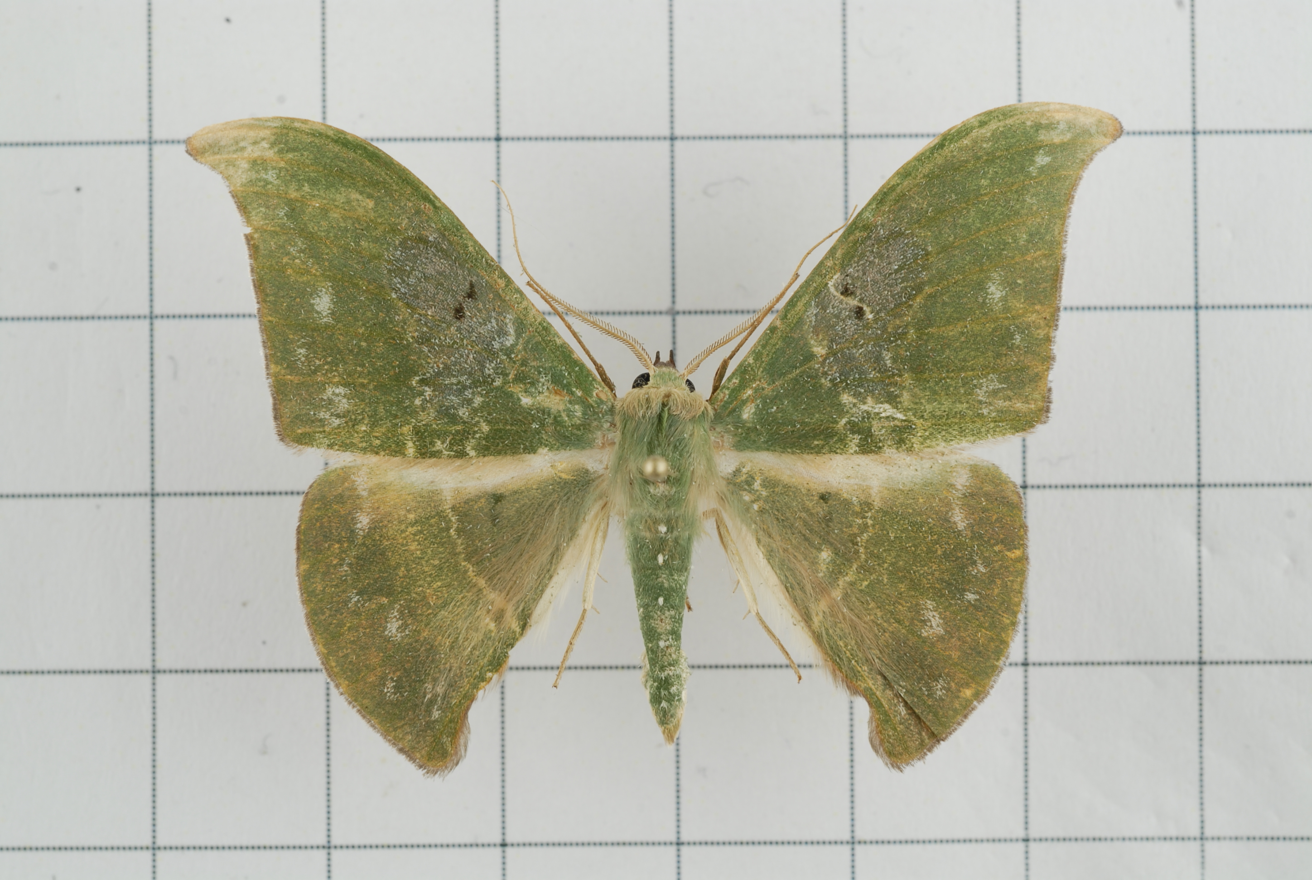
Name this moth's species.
Tanaorhinus viridiluteata
